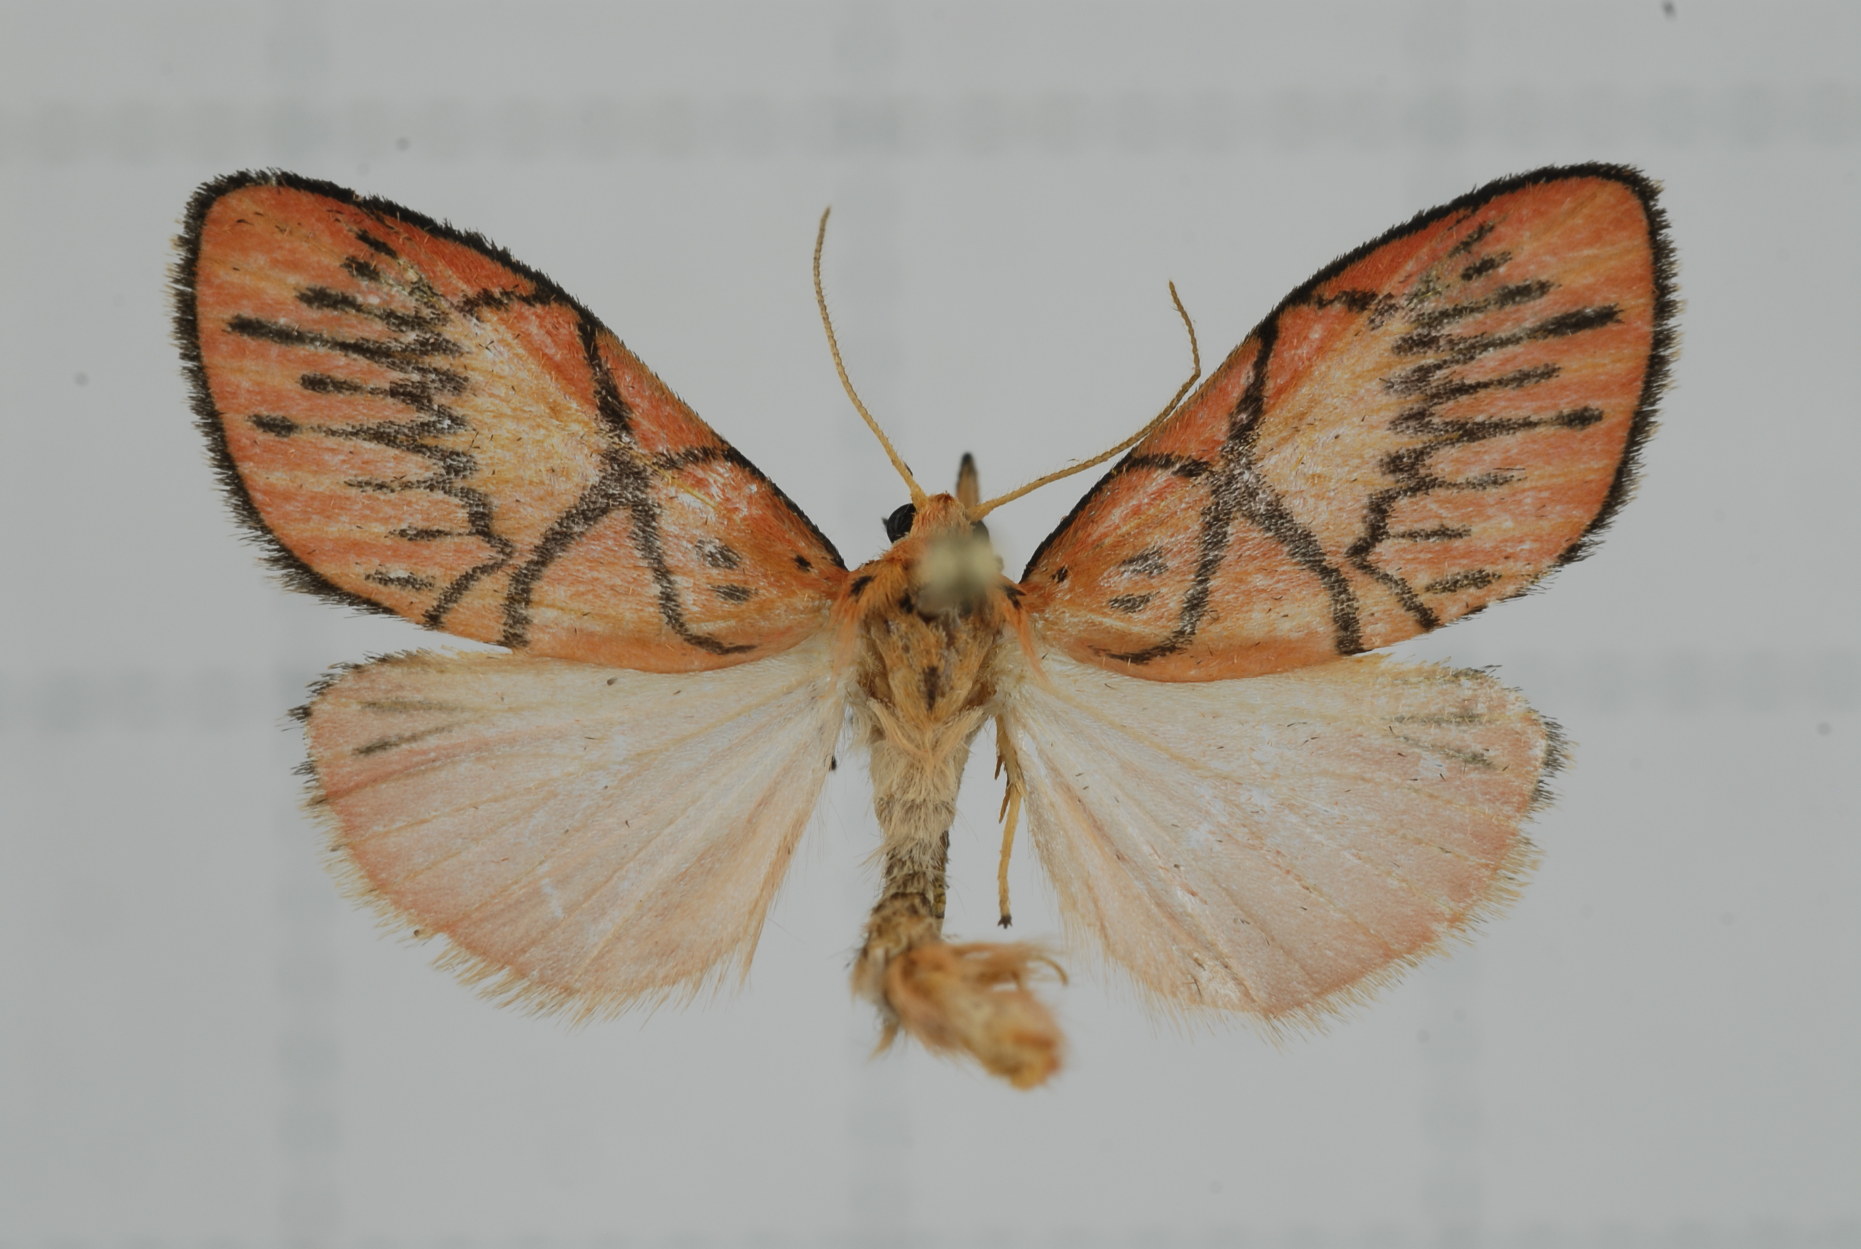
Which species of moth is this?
Aberrasine shiou
